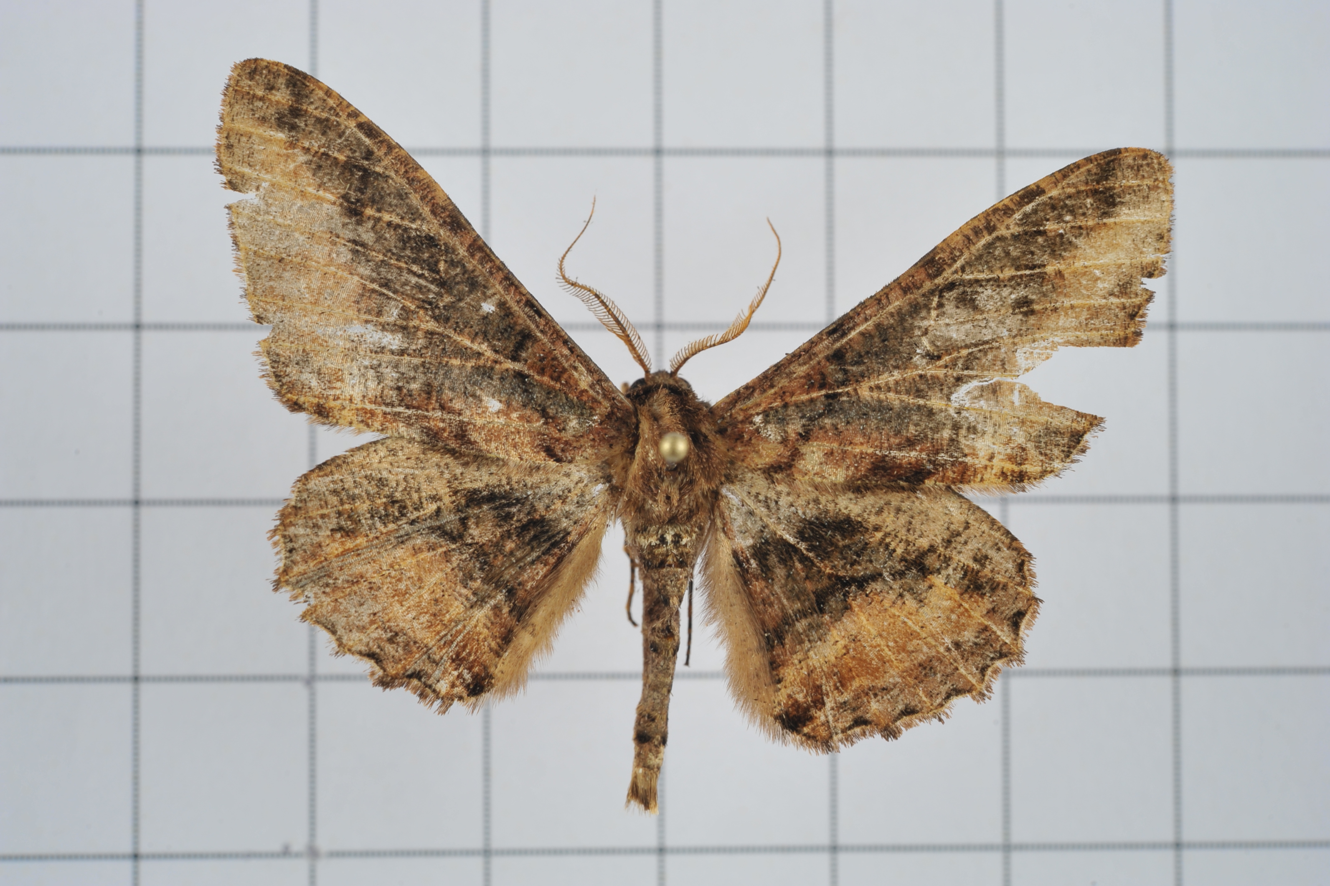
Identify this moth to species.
Jankowskia taiwanensis
